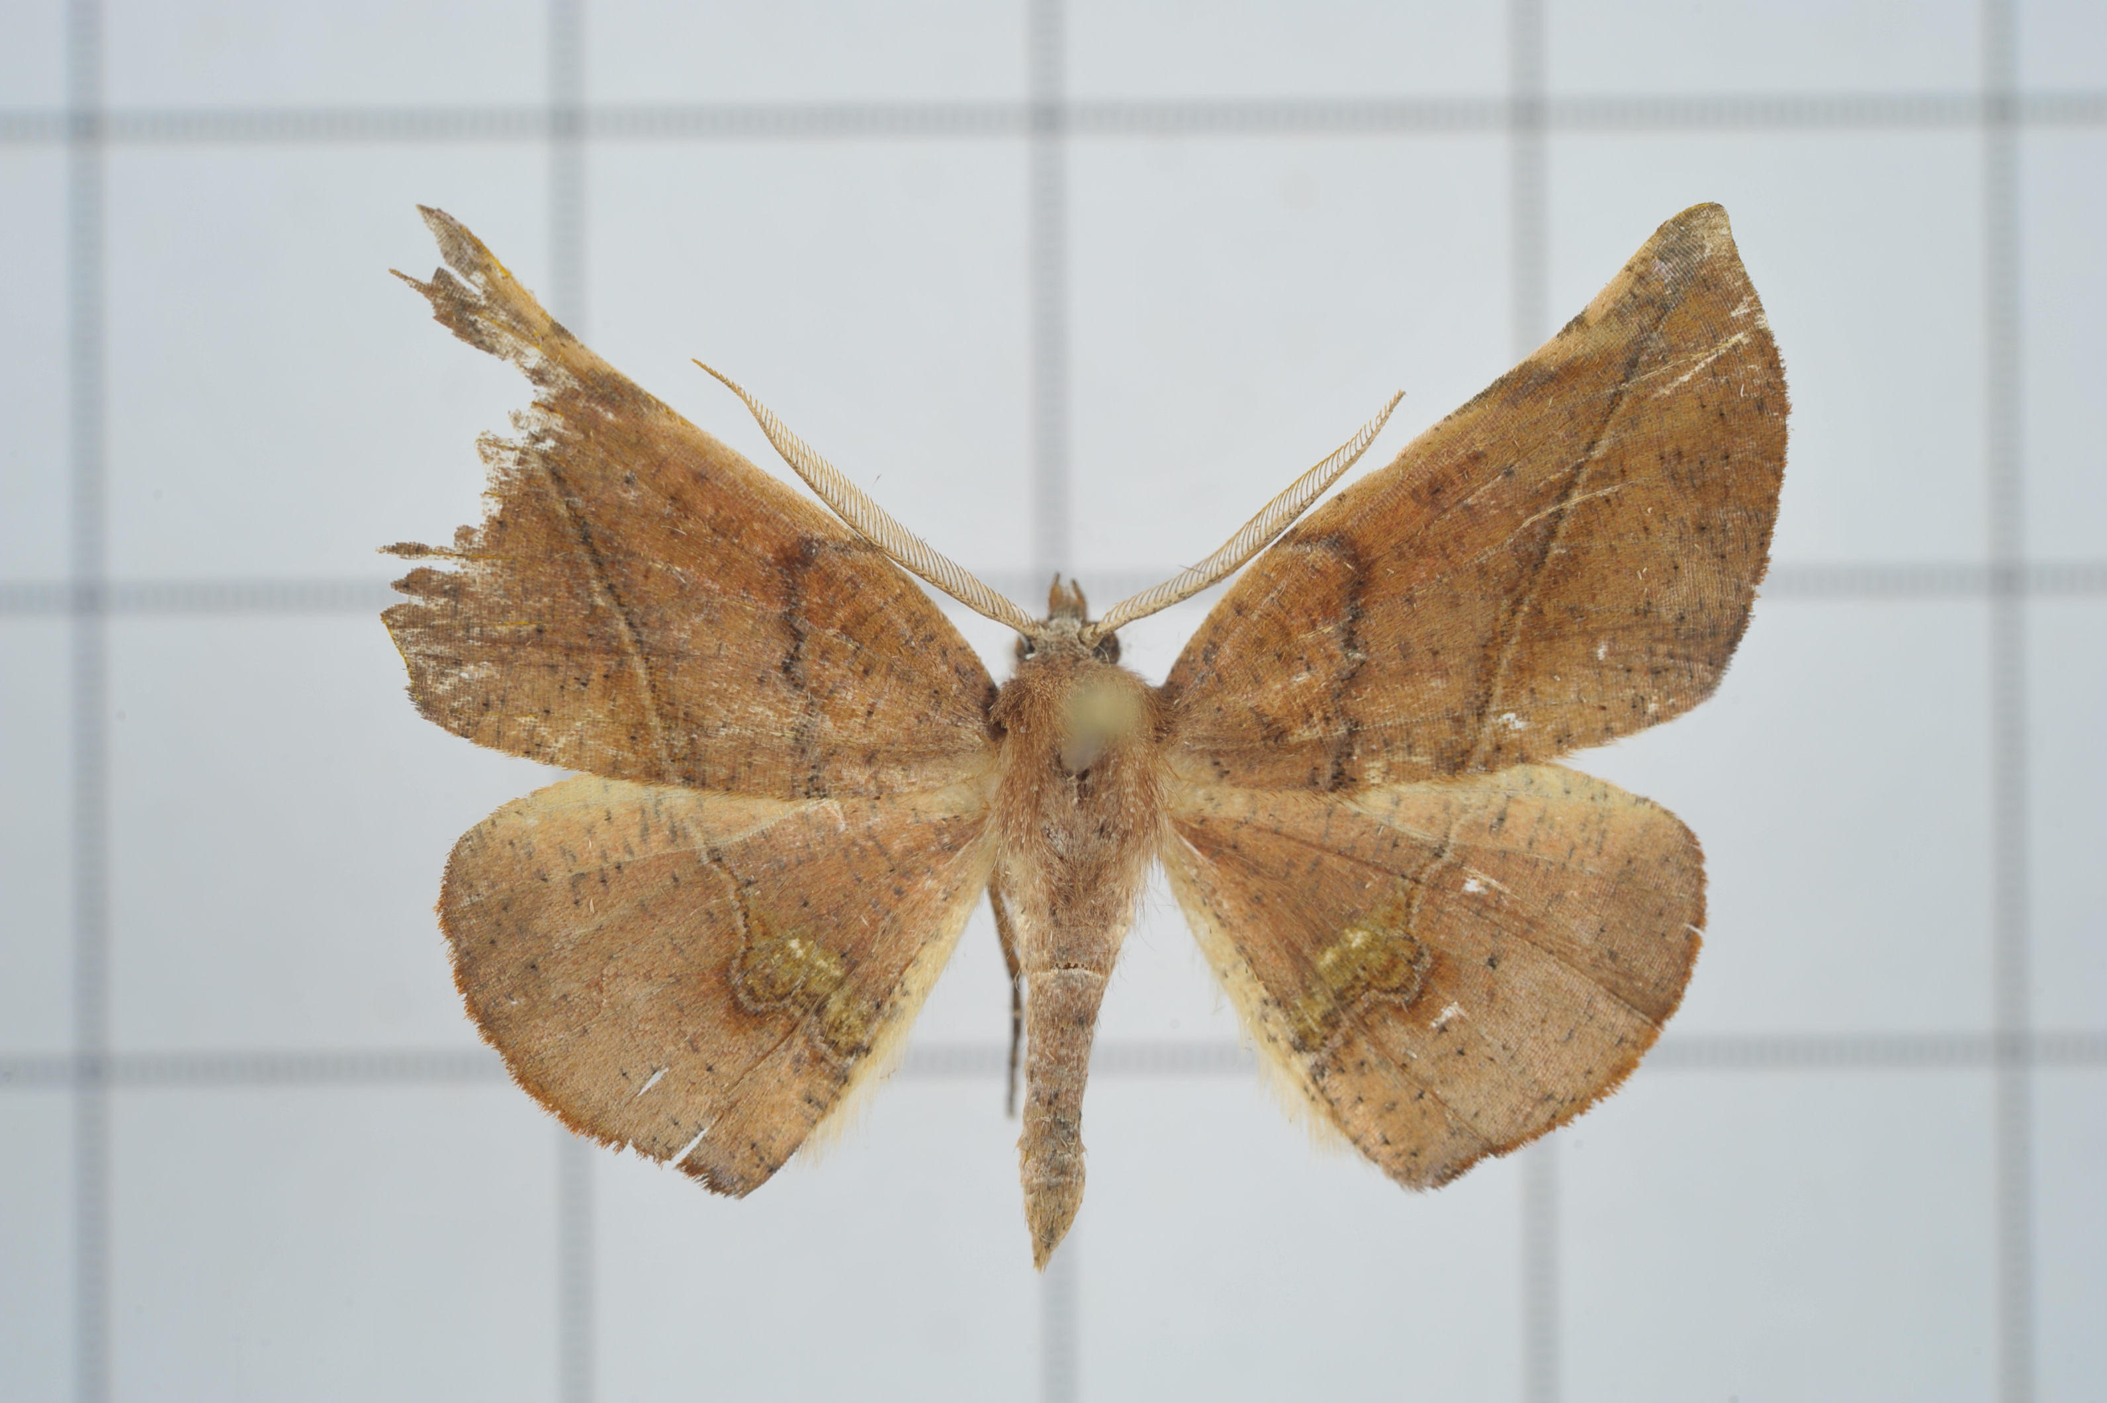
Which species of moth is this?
Garaeus apicata formosanus
